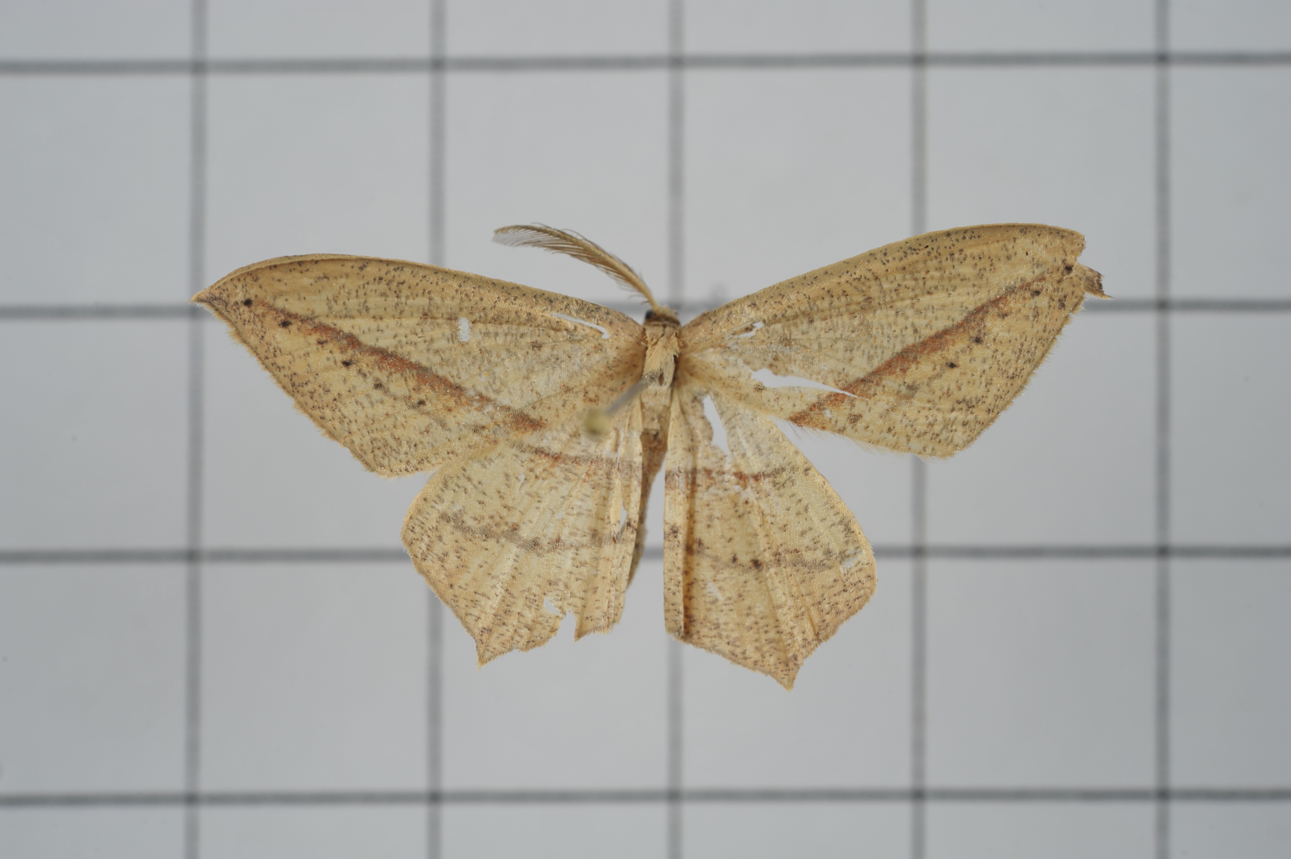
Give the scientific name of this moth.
Timandra stueningi
